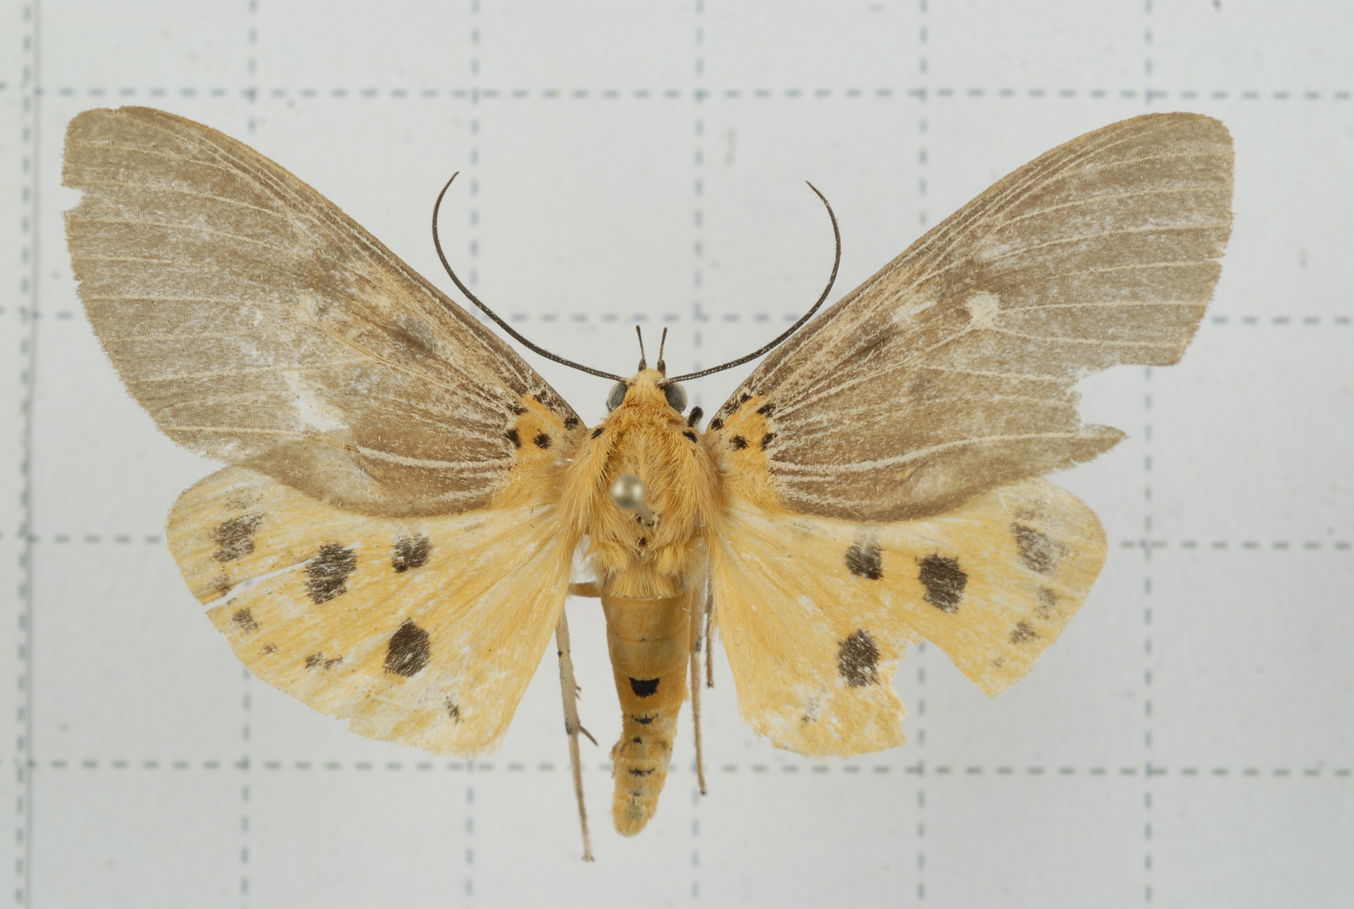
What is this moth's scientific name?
Asota caricae
